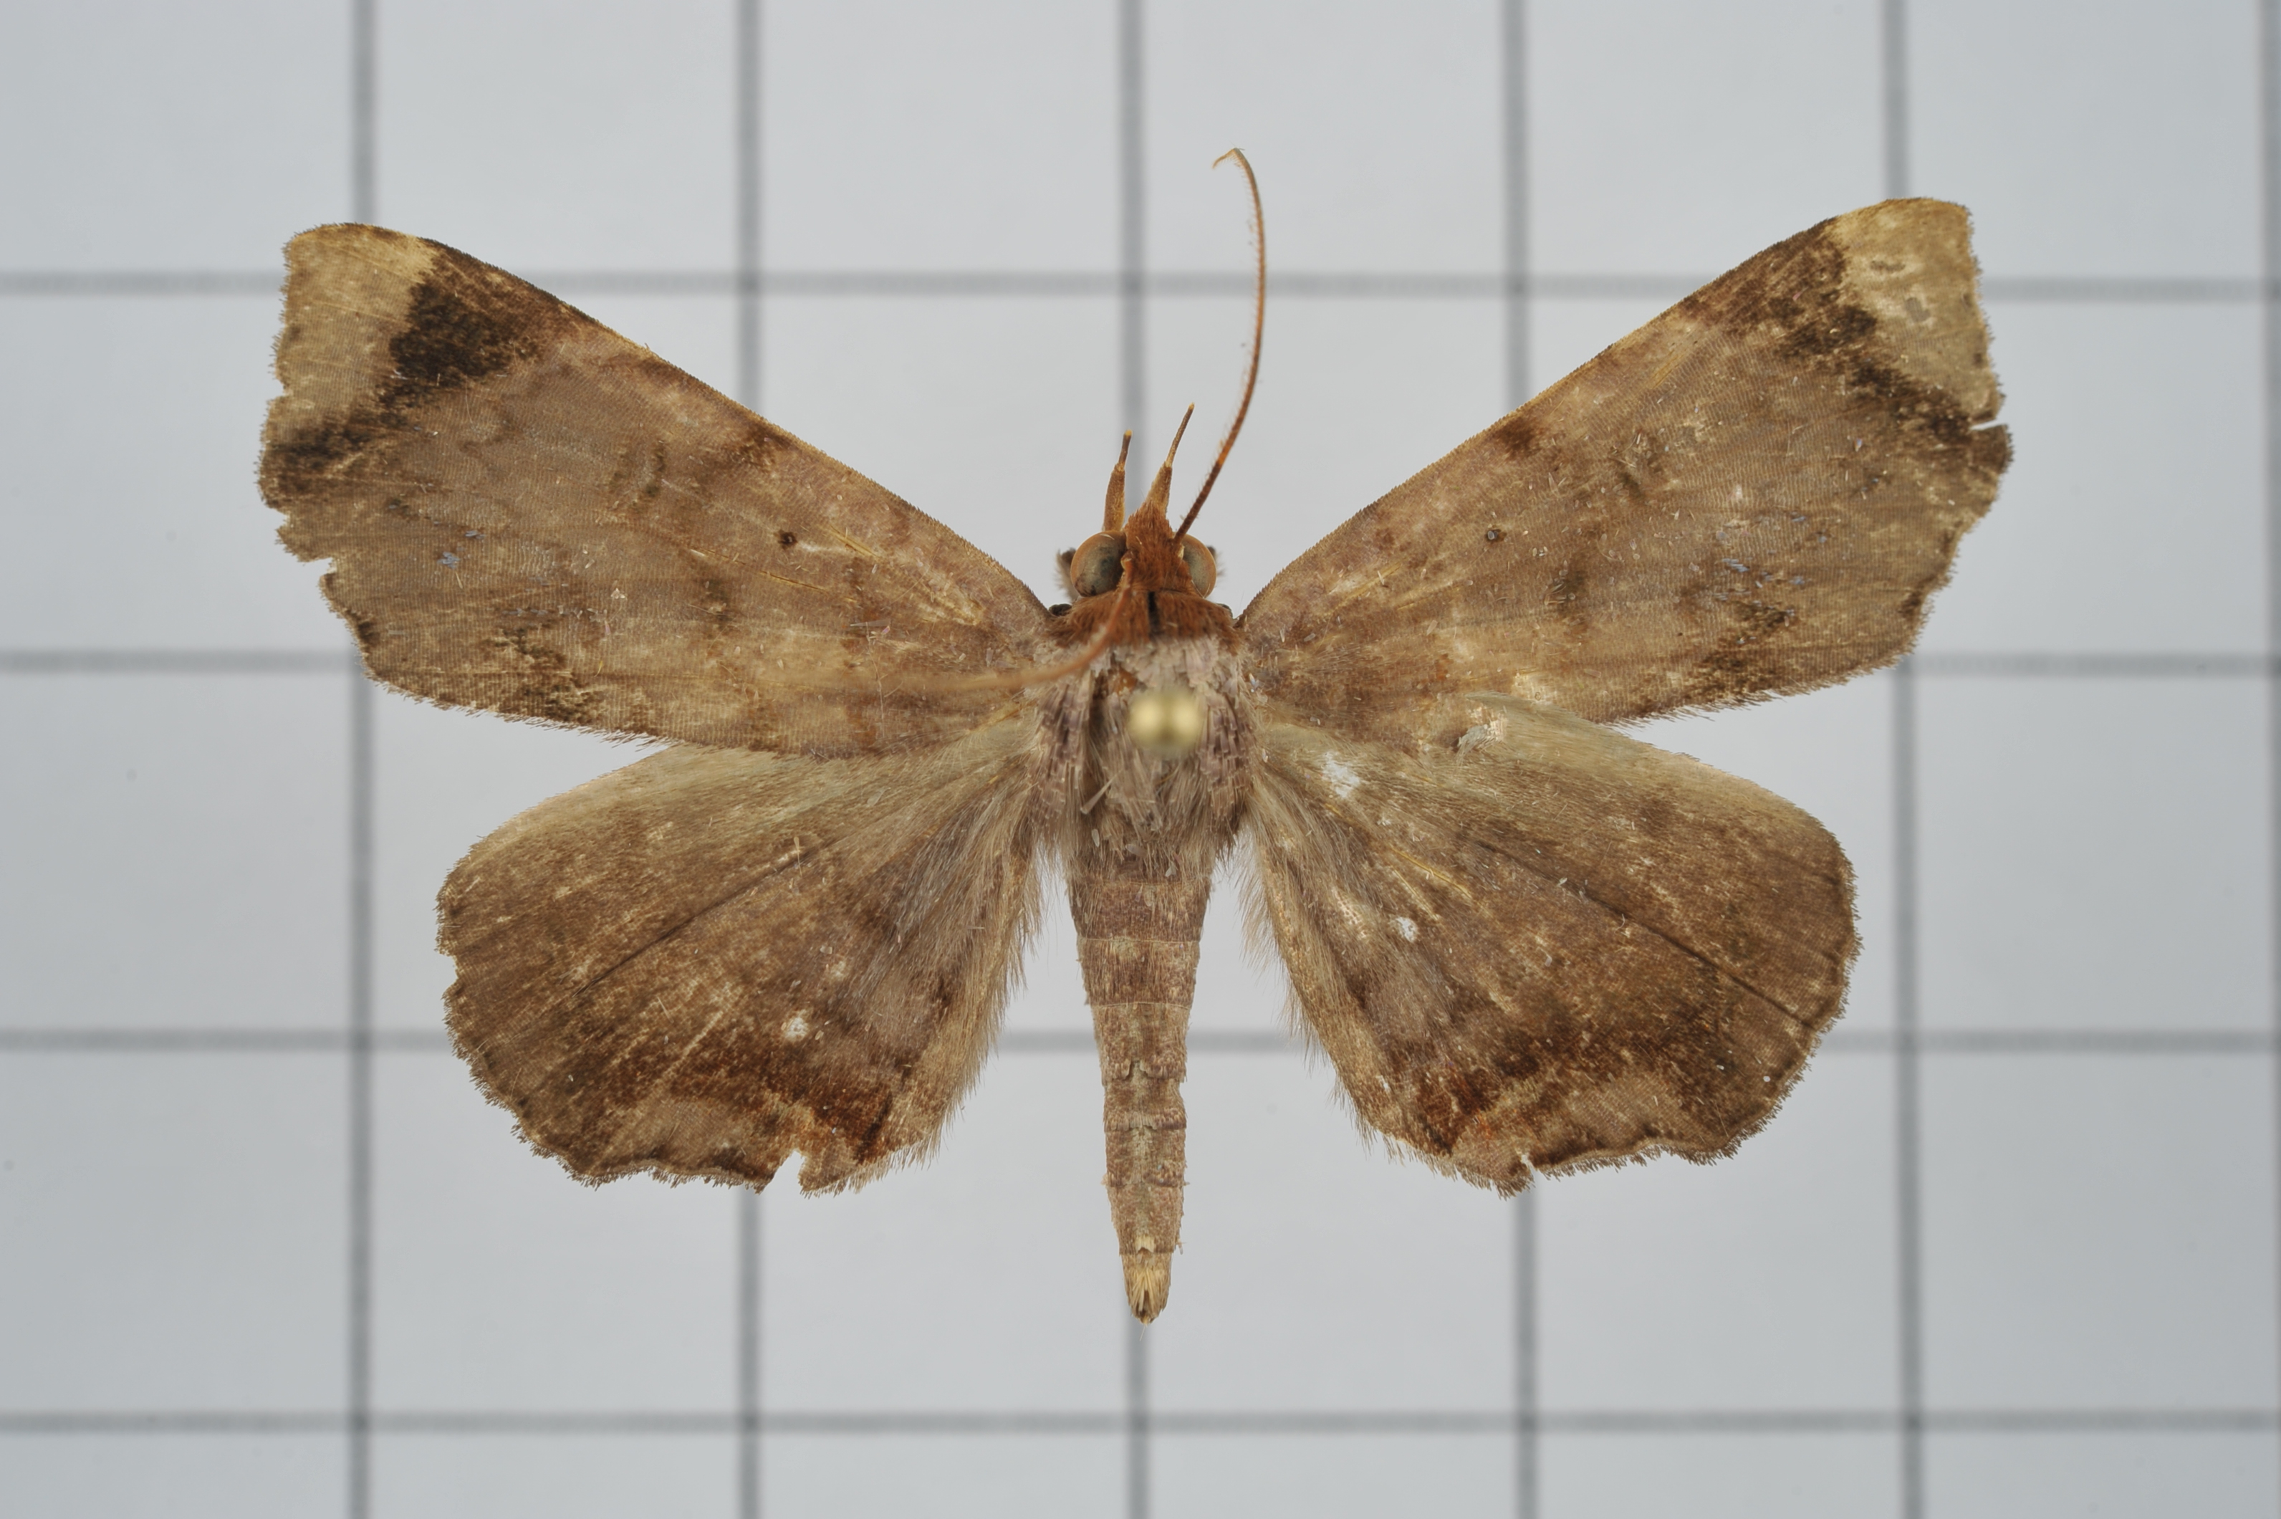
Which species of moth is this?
Mecodina albodentata
